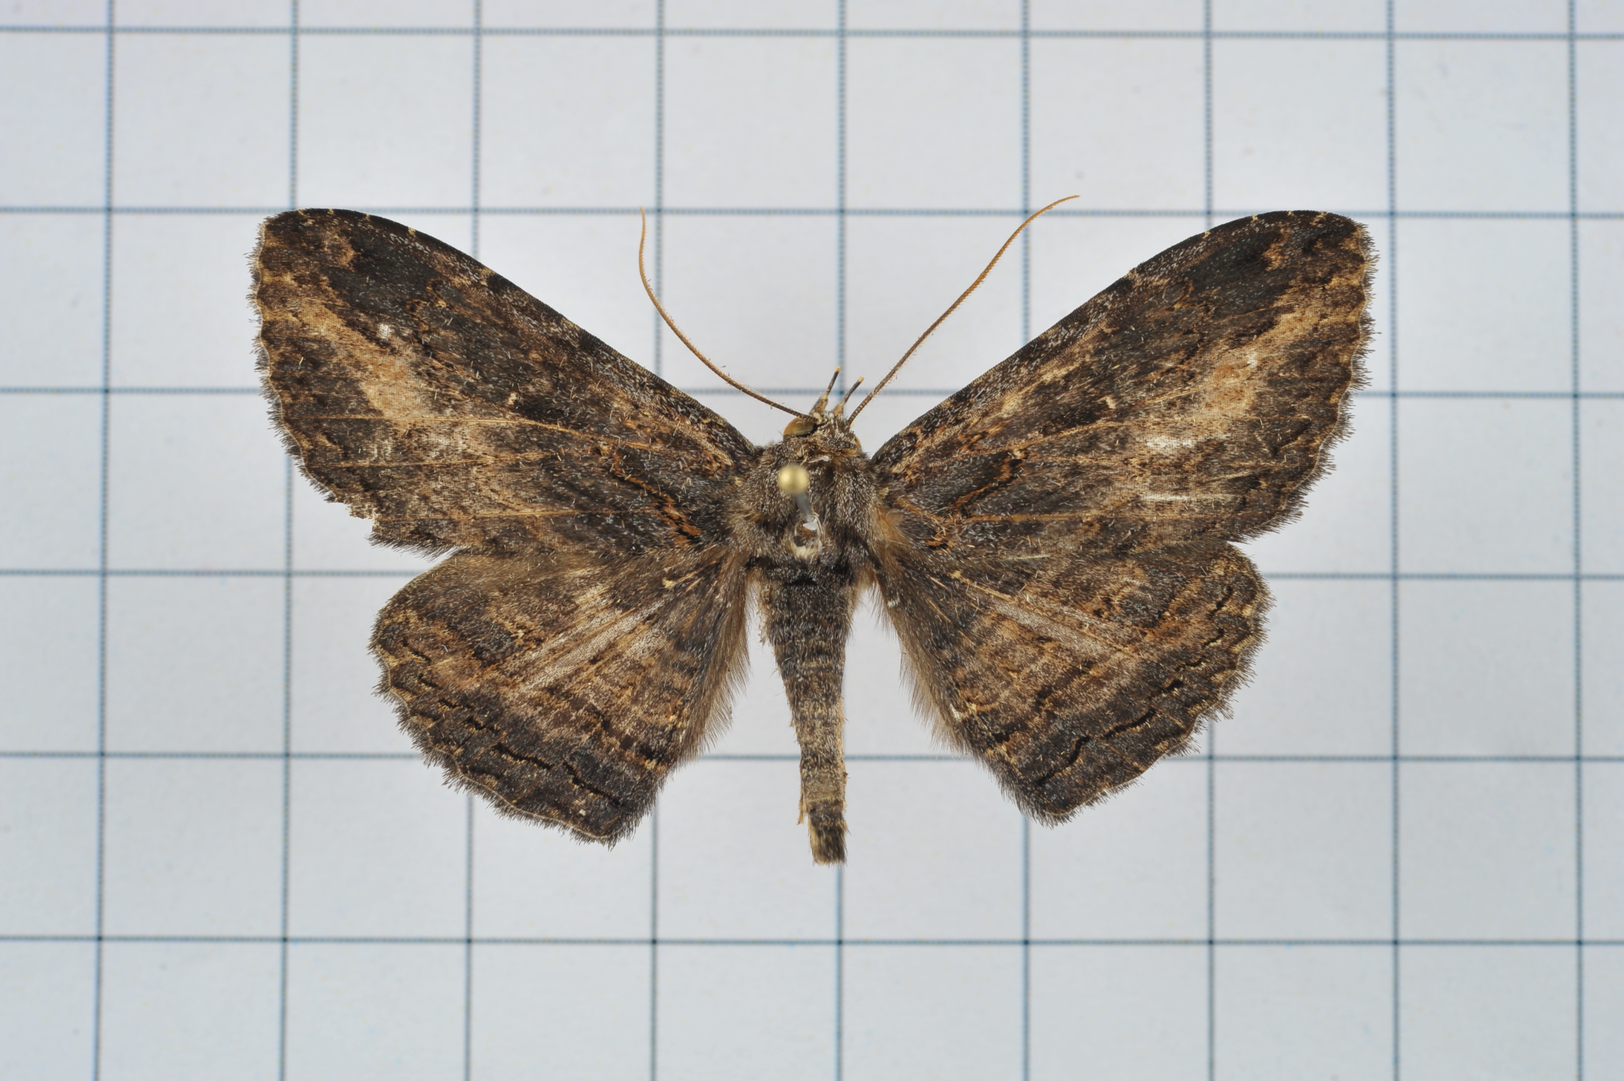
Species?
Anisoneura salebrosa
